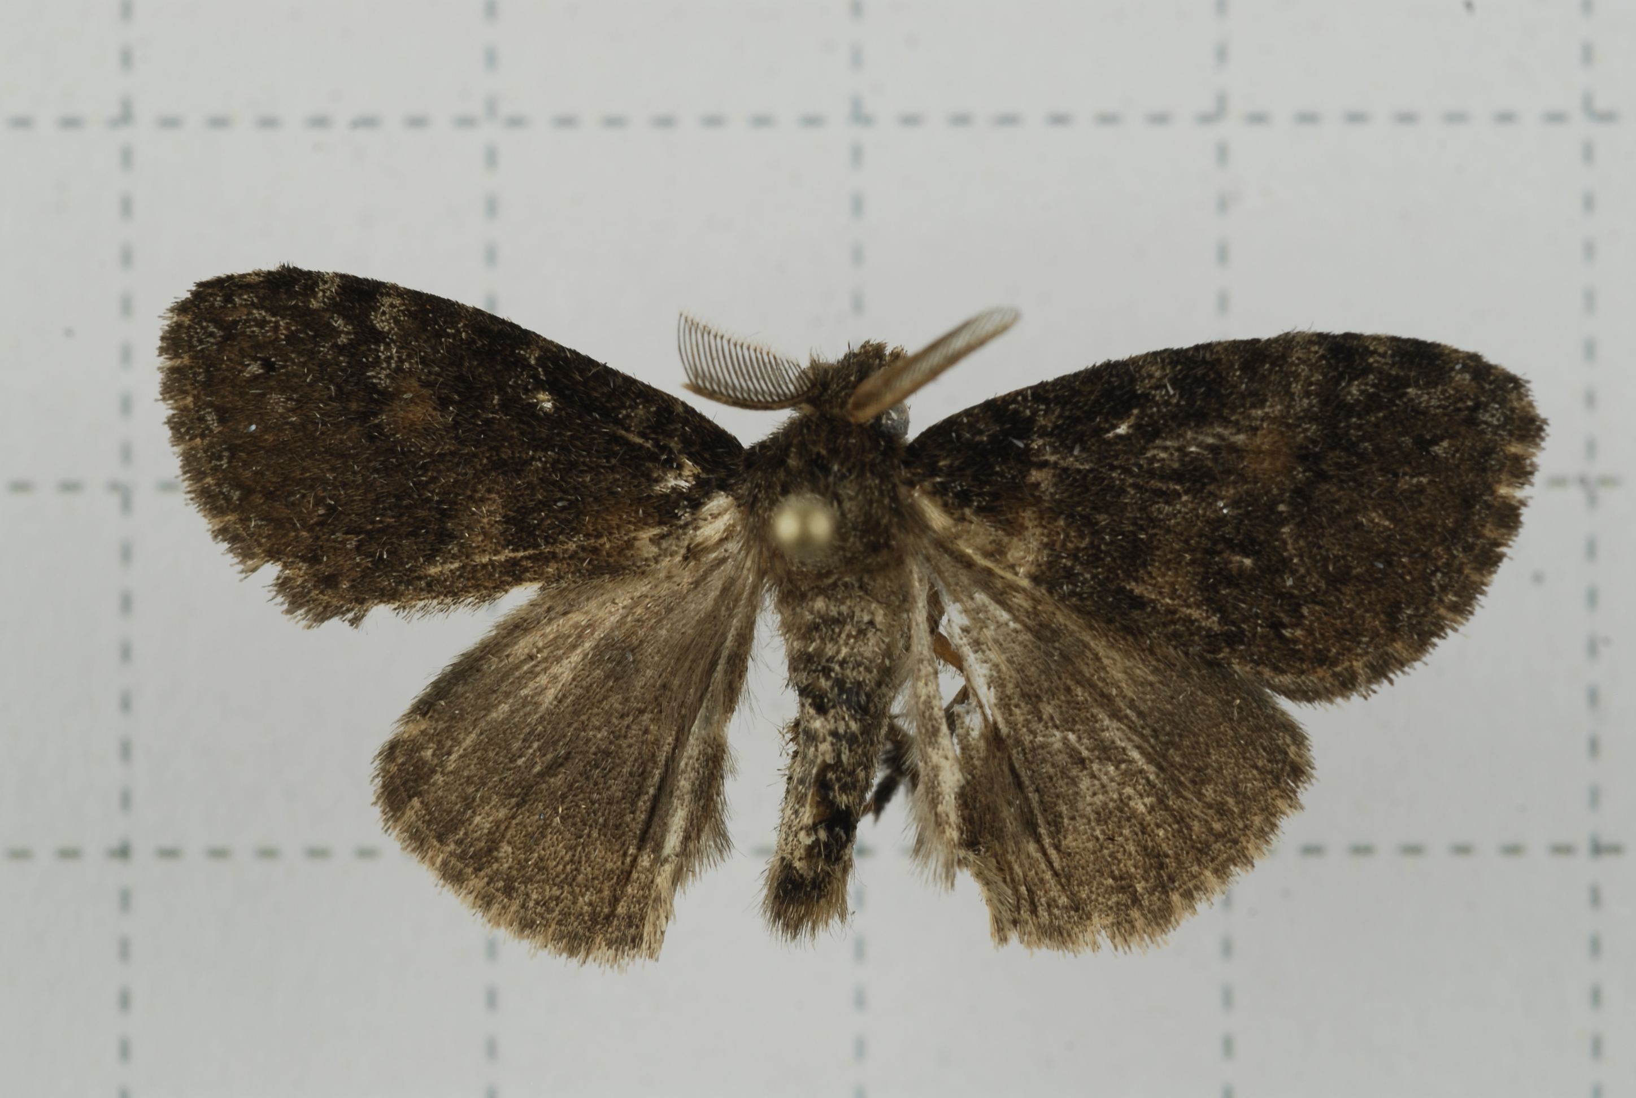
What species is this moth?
Ilema kosemponica
